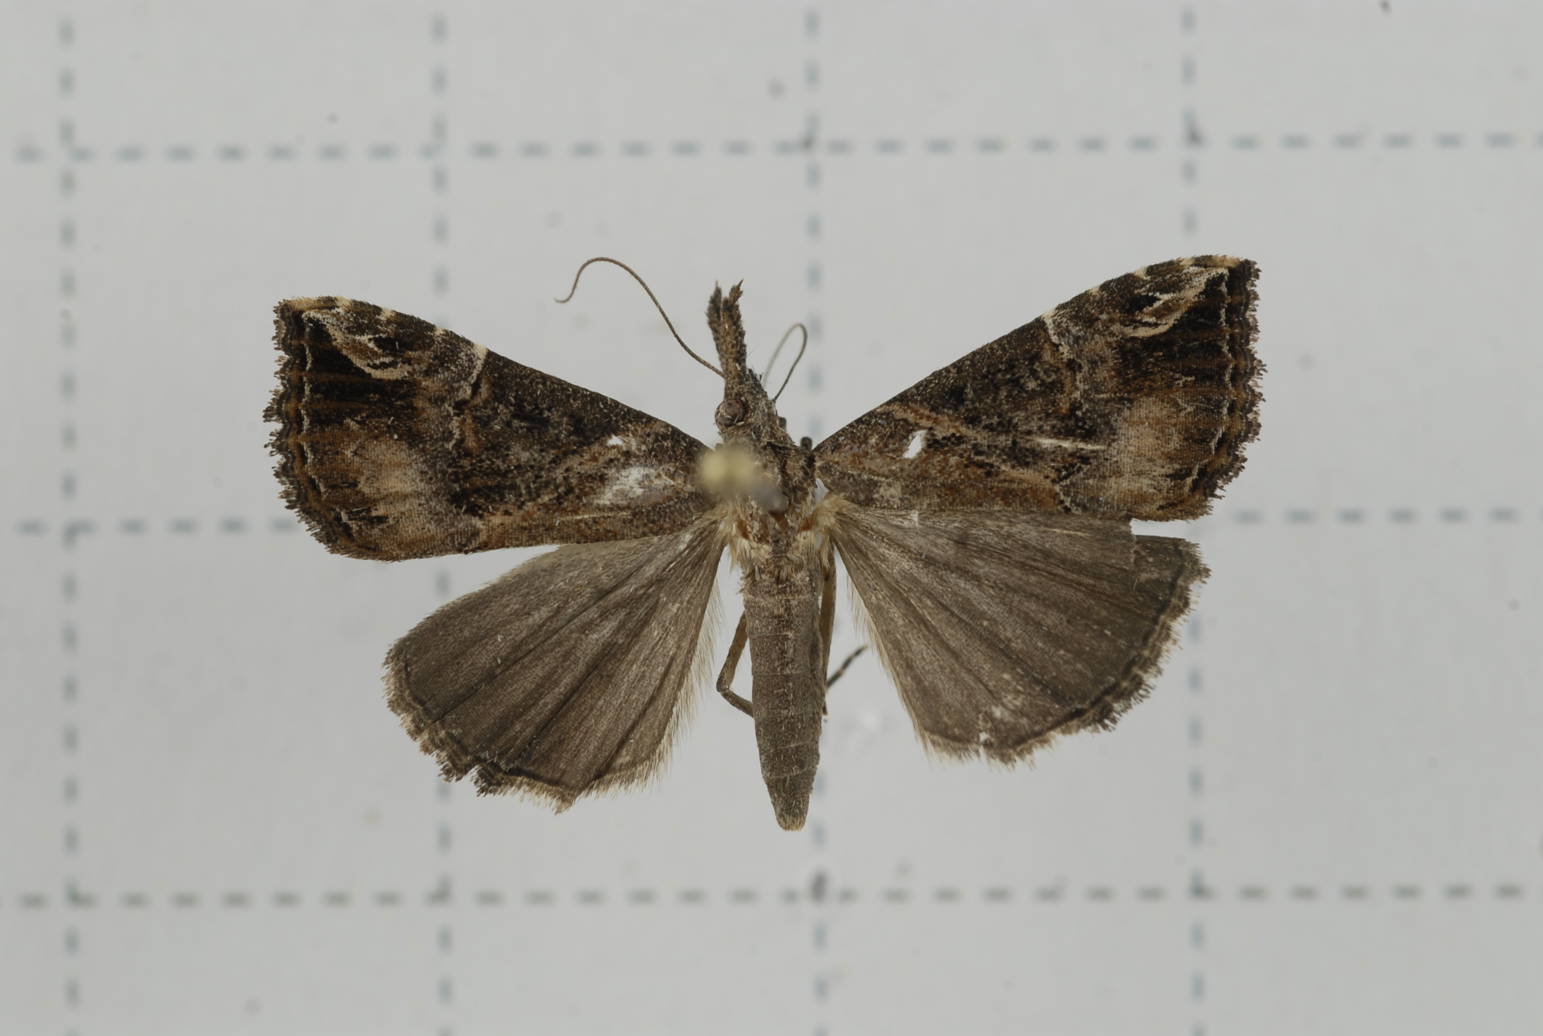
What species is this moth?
Hypena laceratalis
